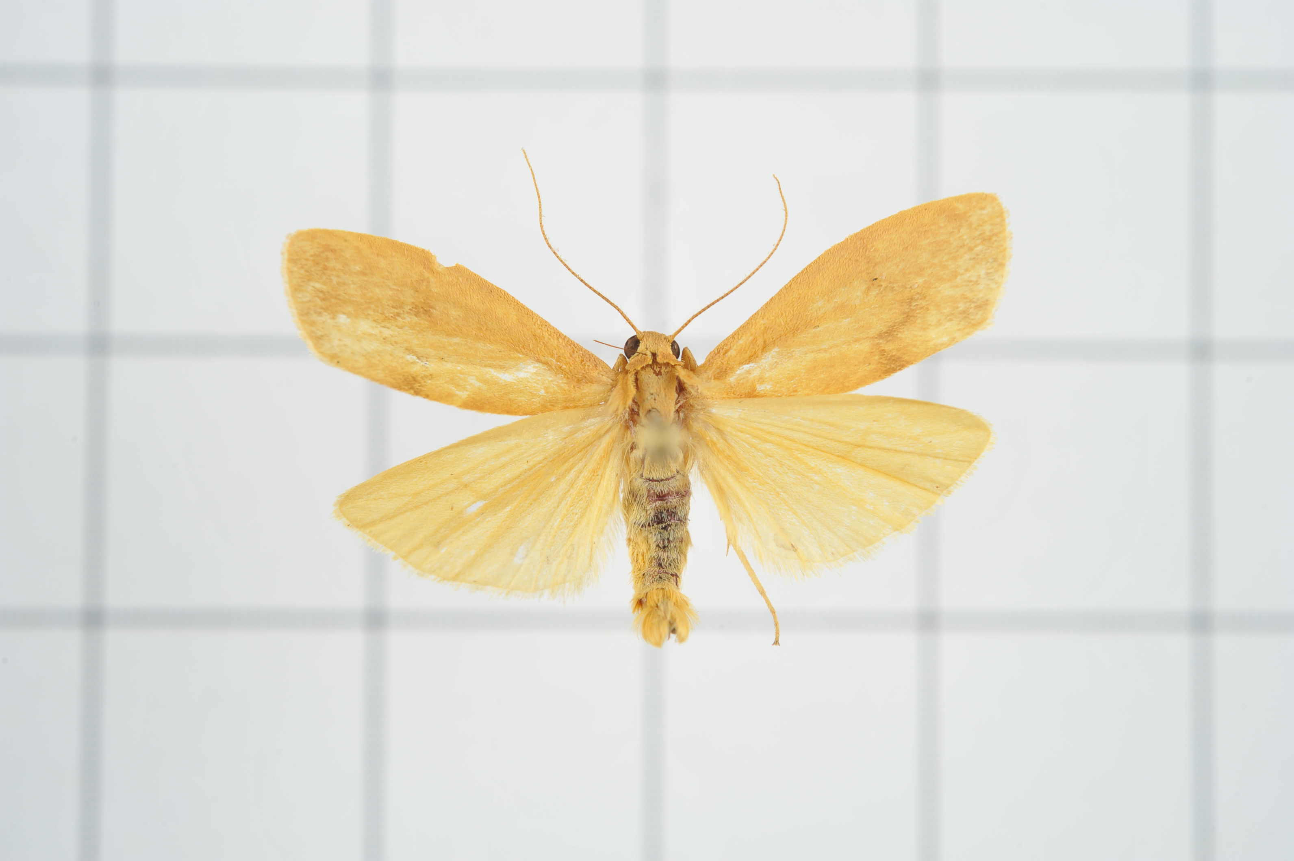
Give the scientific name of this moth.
Teuloma tainebula
